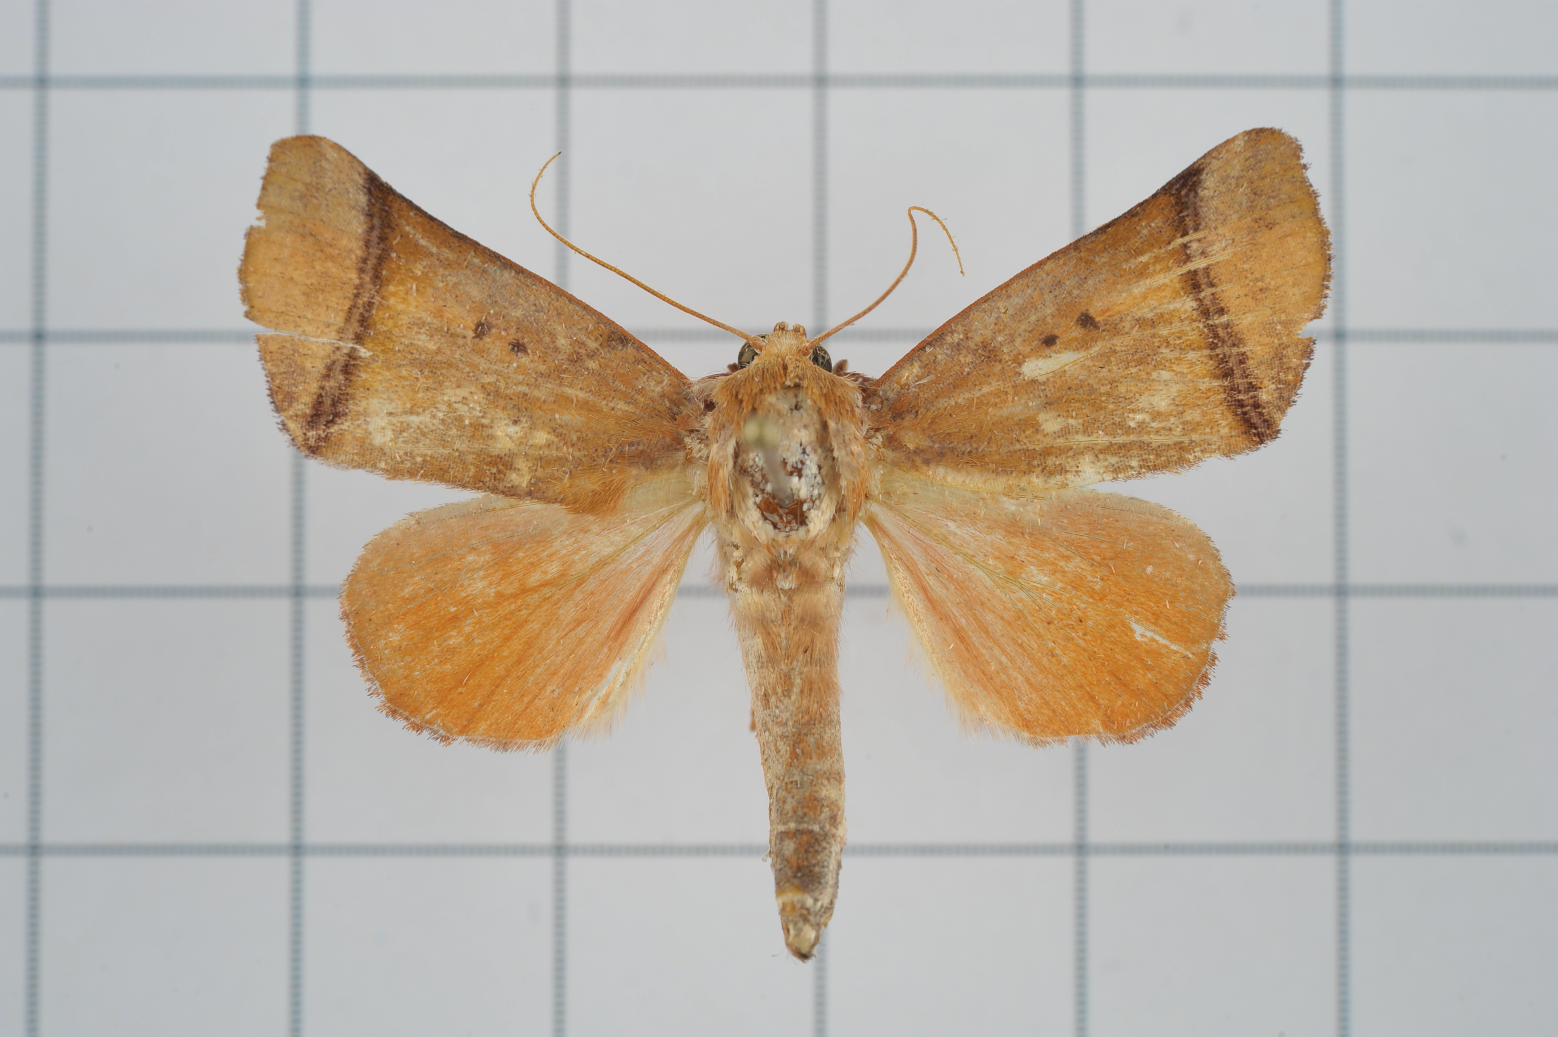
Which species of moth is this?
Carea varipes varipes
